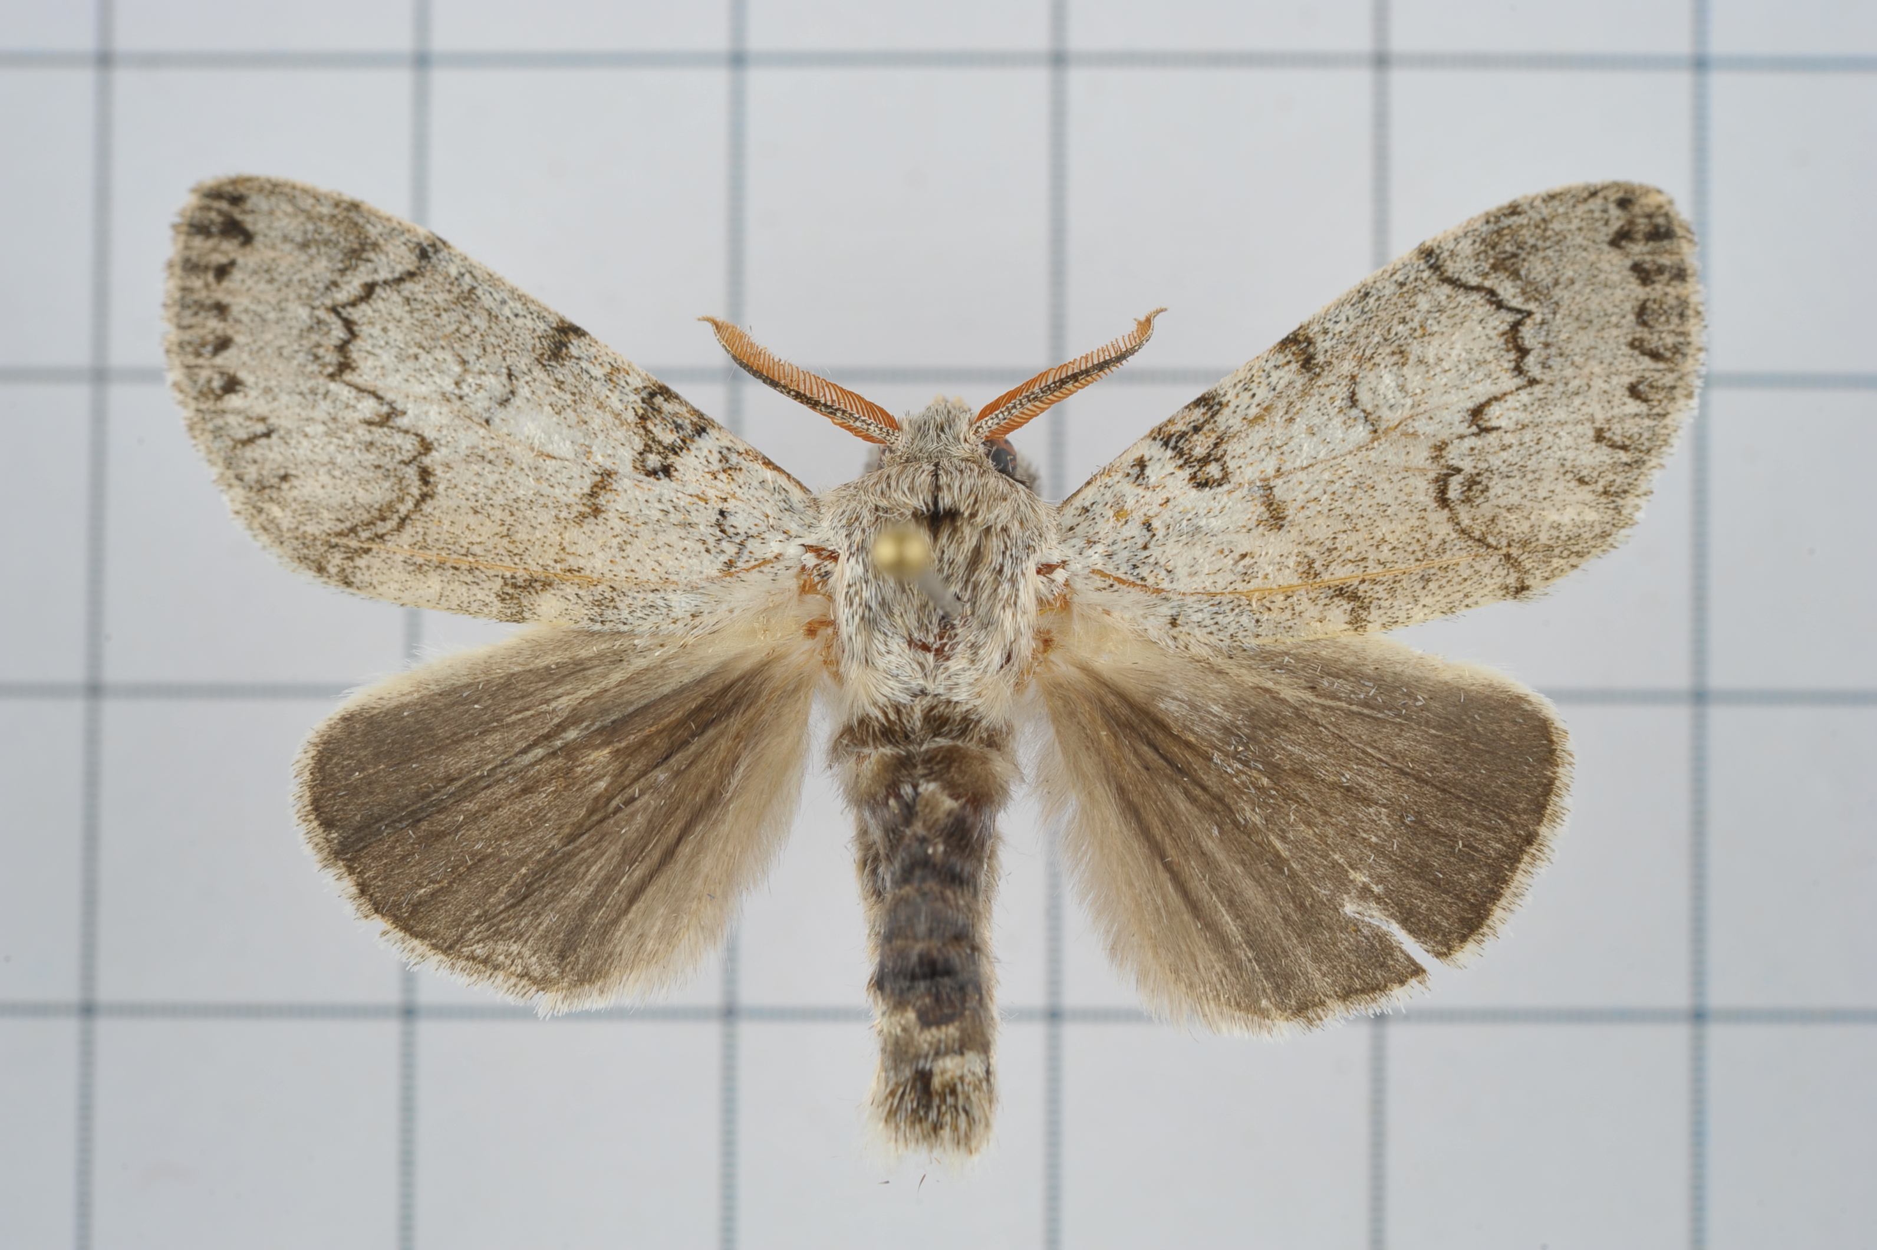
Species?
Calliteara postfusca
